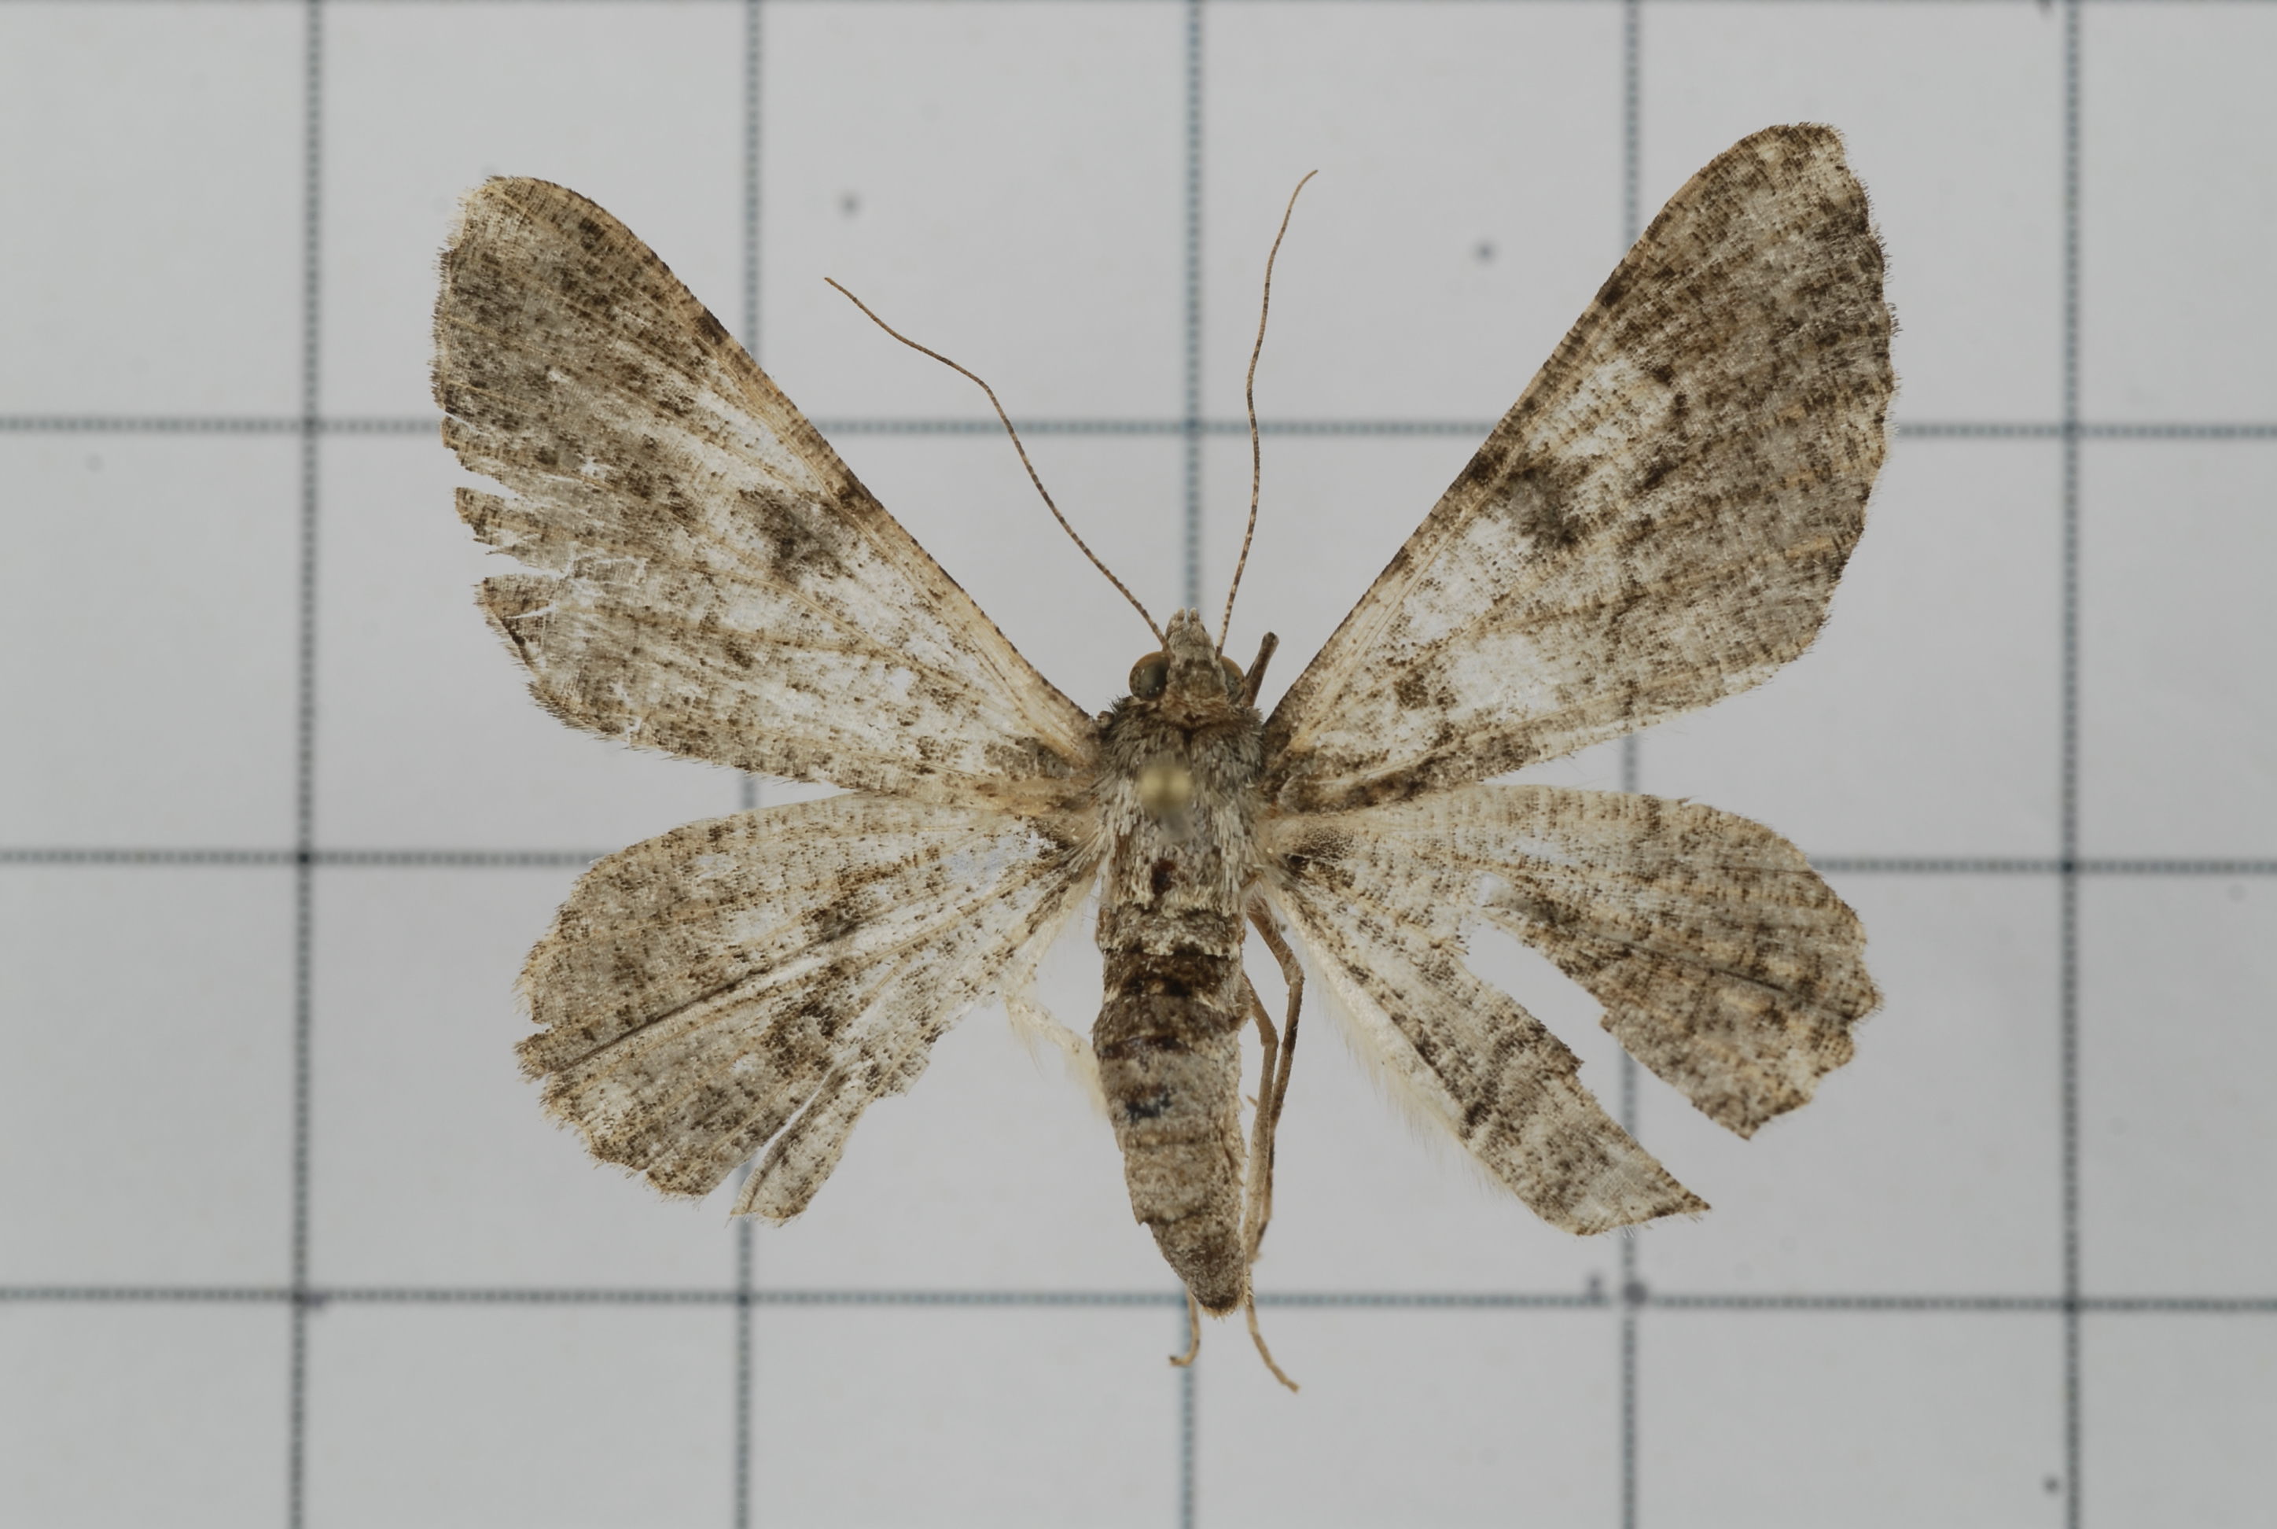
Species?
Cleora alienaria
